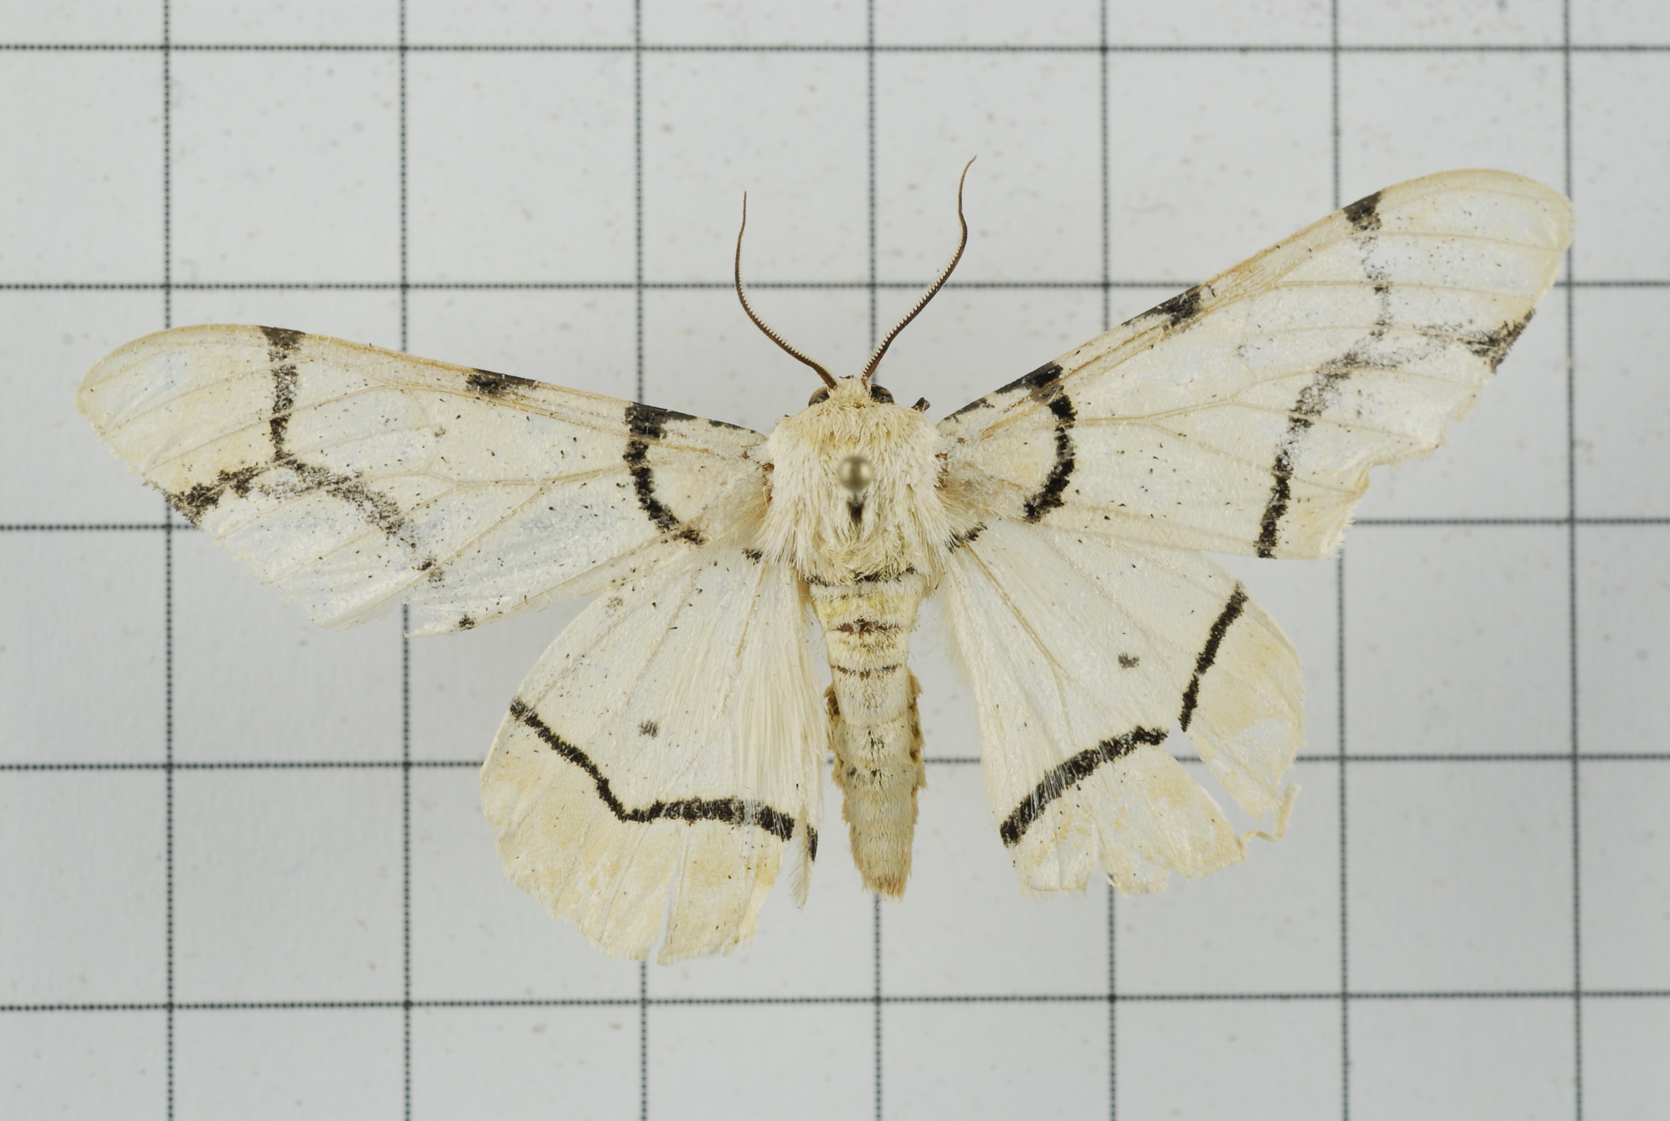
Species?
Biston perclara
